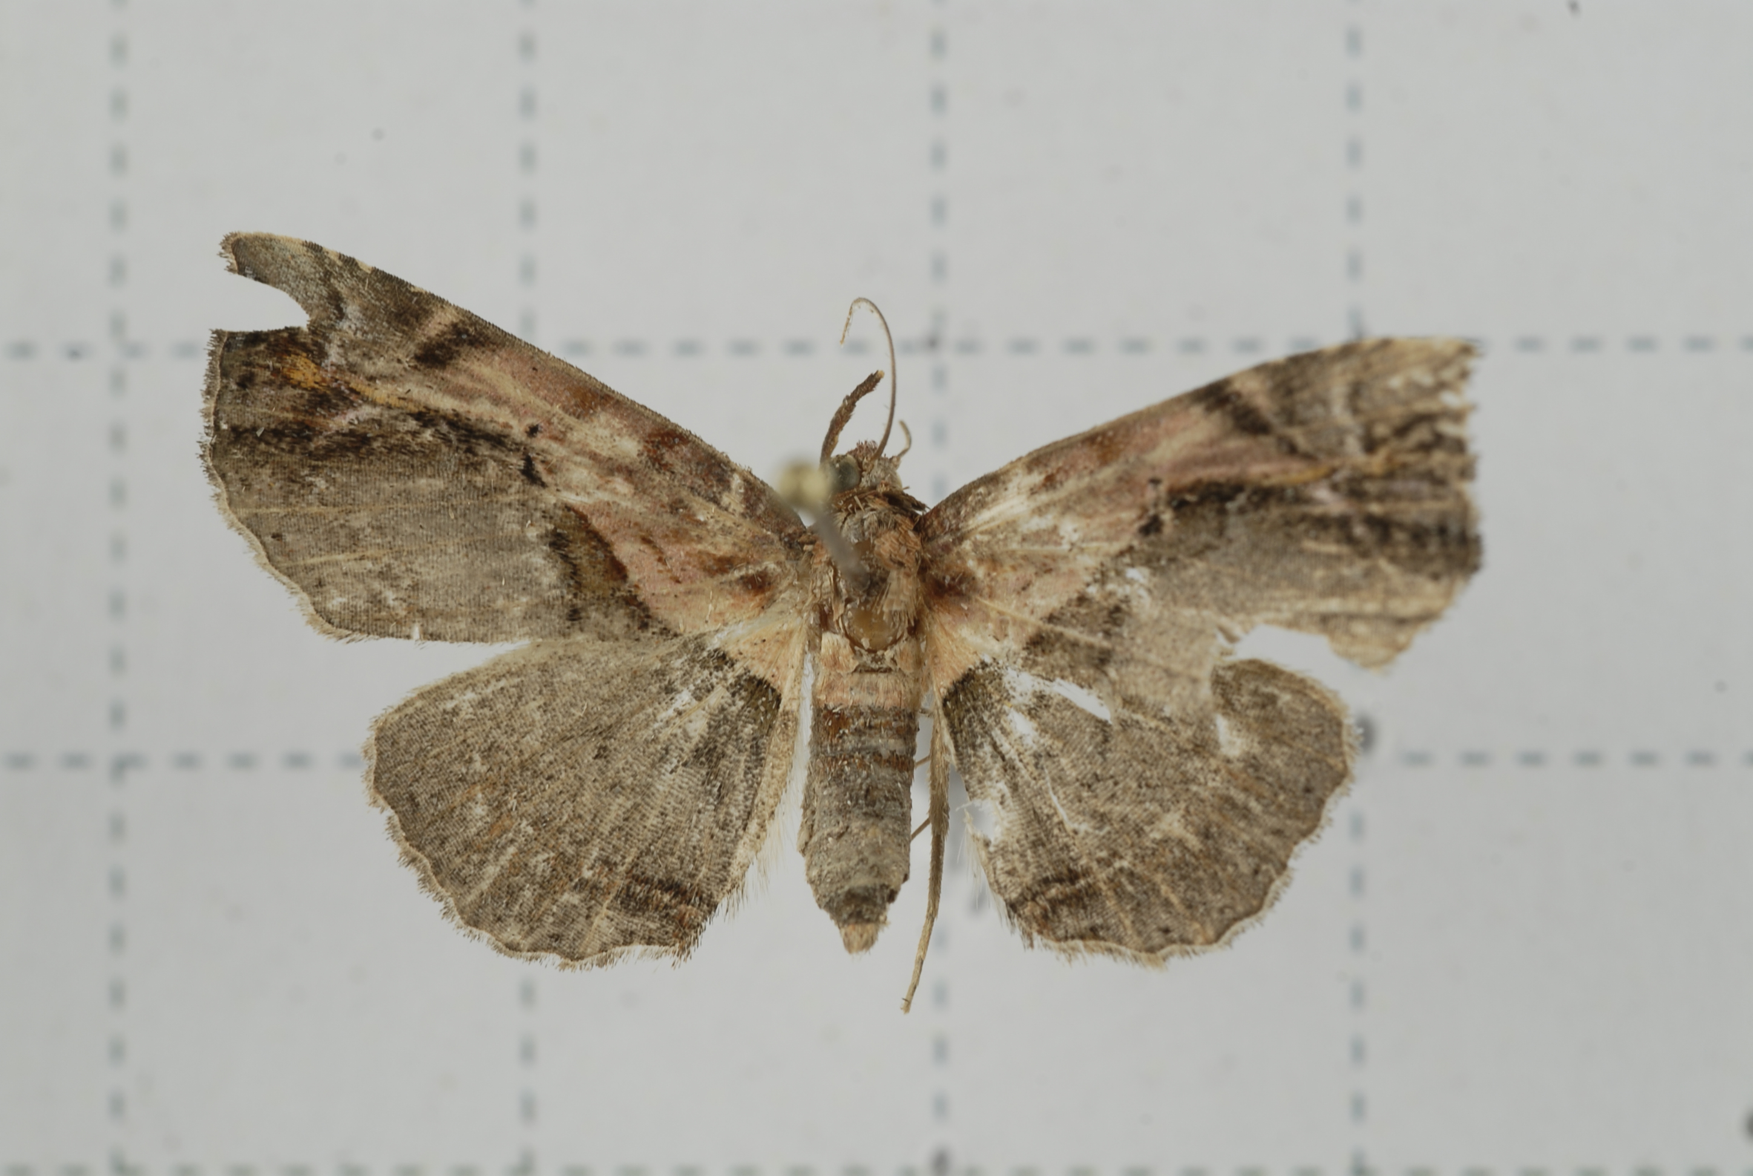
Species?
Lophoruza pulcherrima
